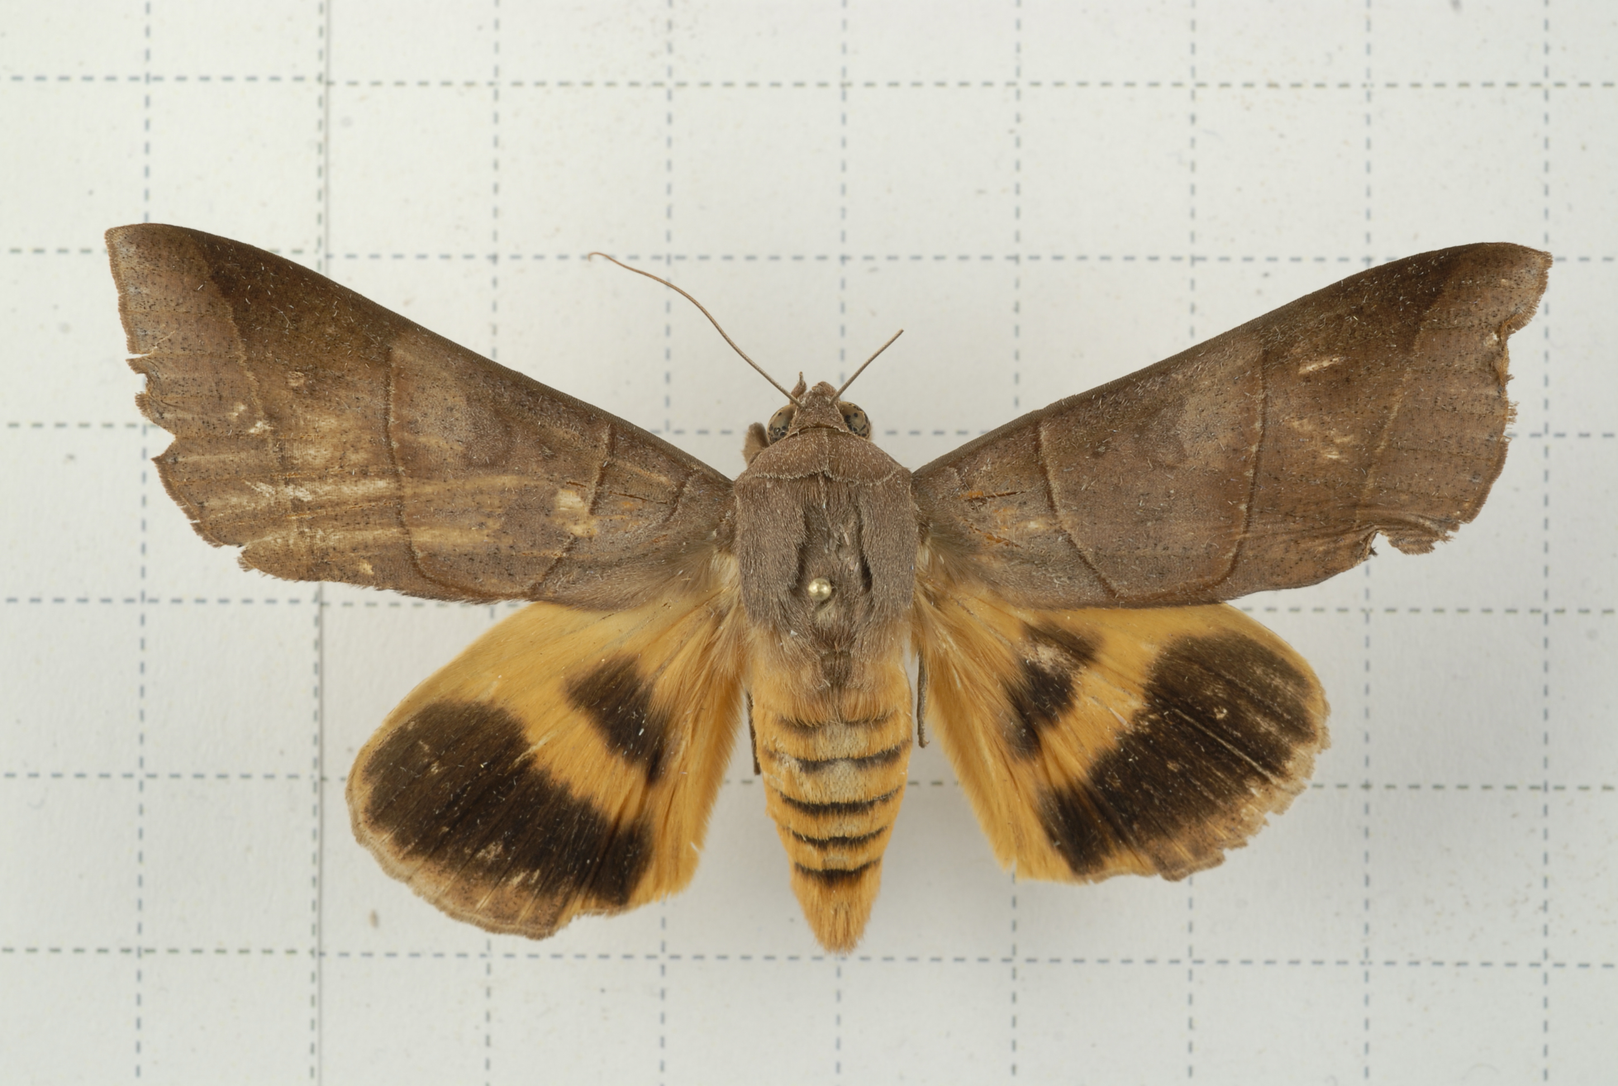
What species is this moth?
Thyas coronata
